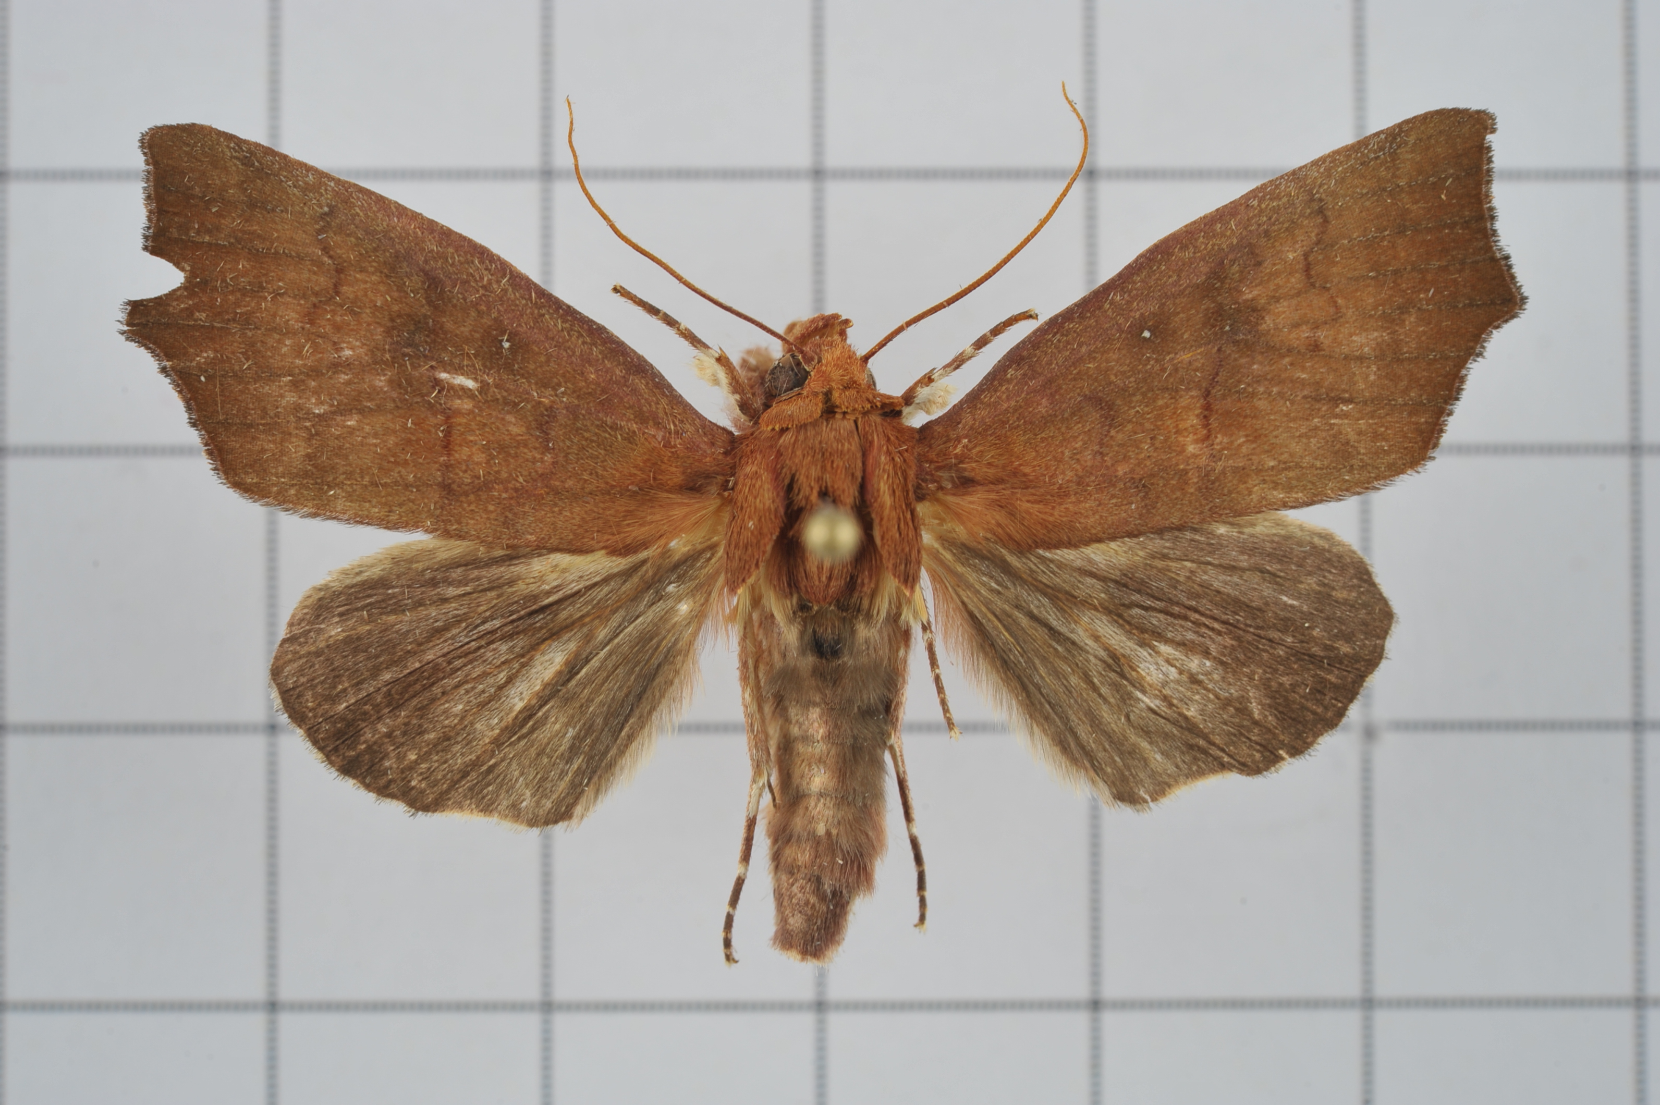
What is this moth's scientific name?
Rusicada privata
